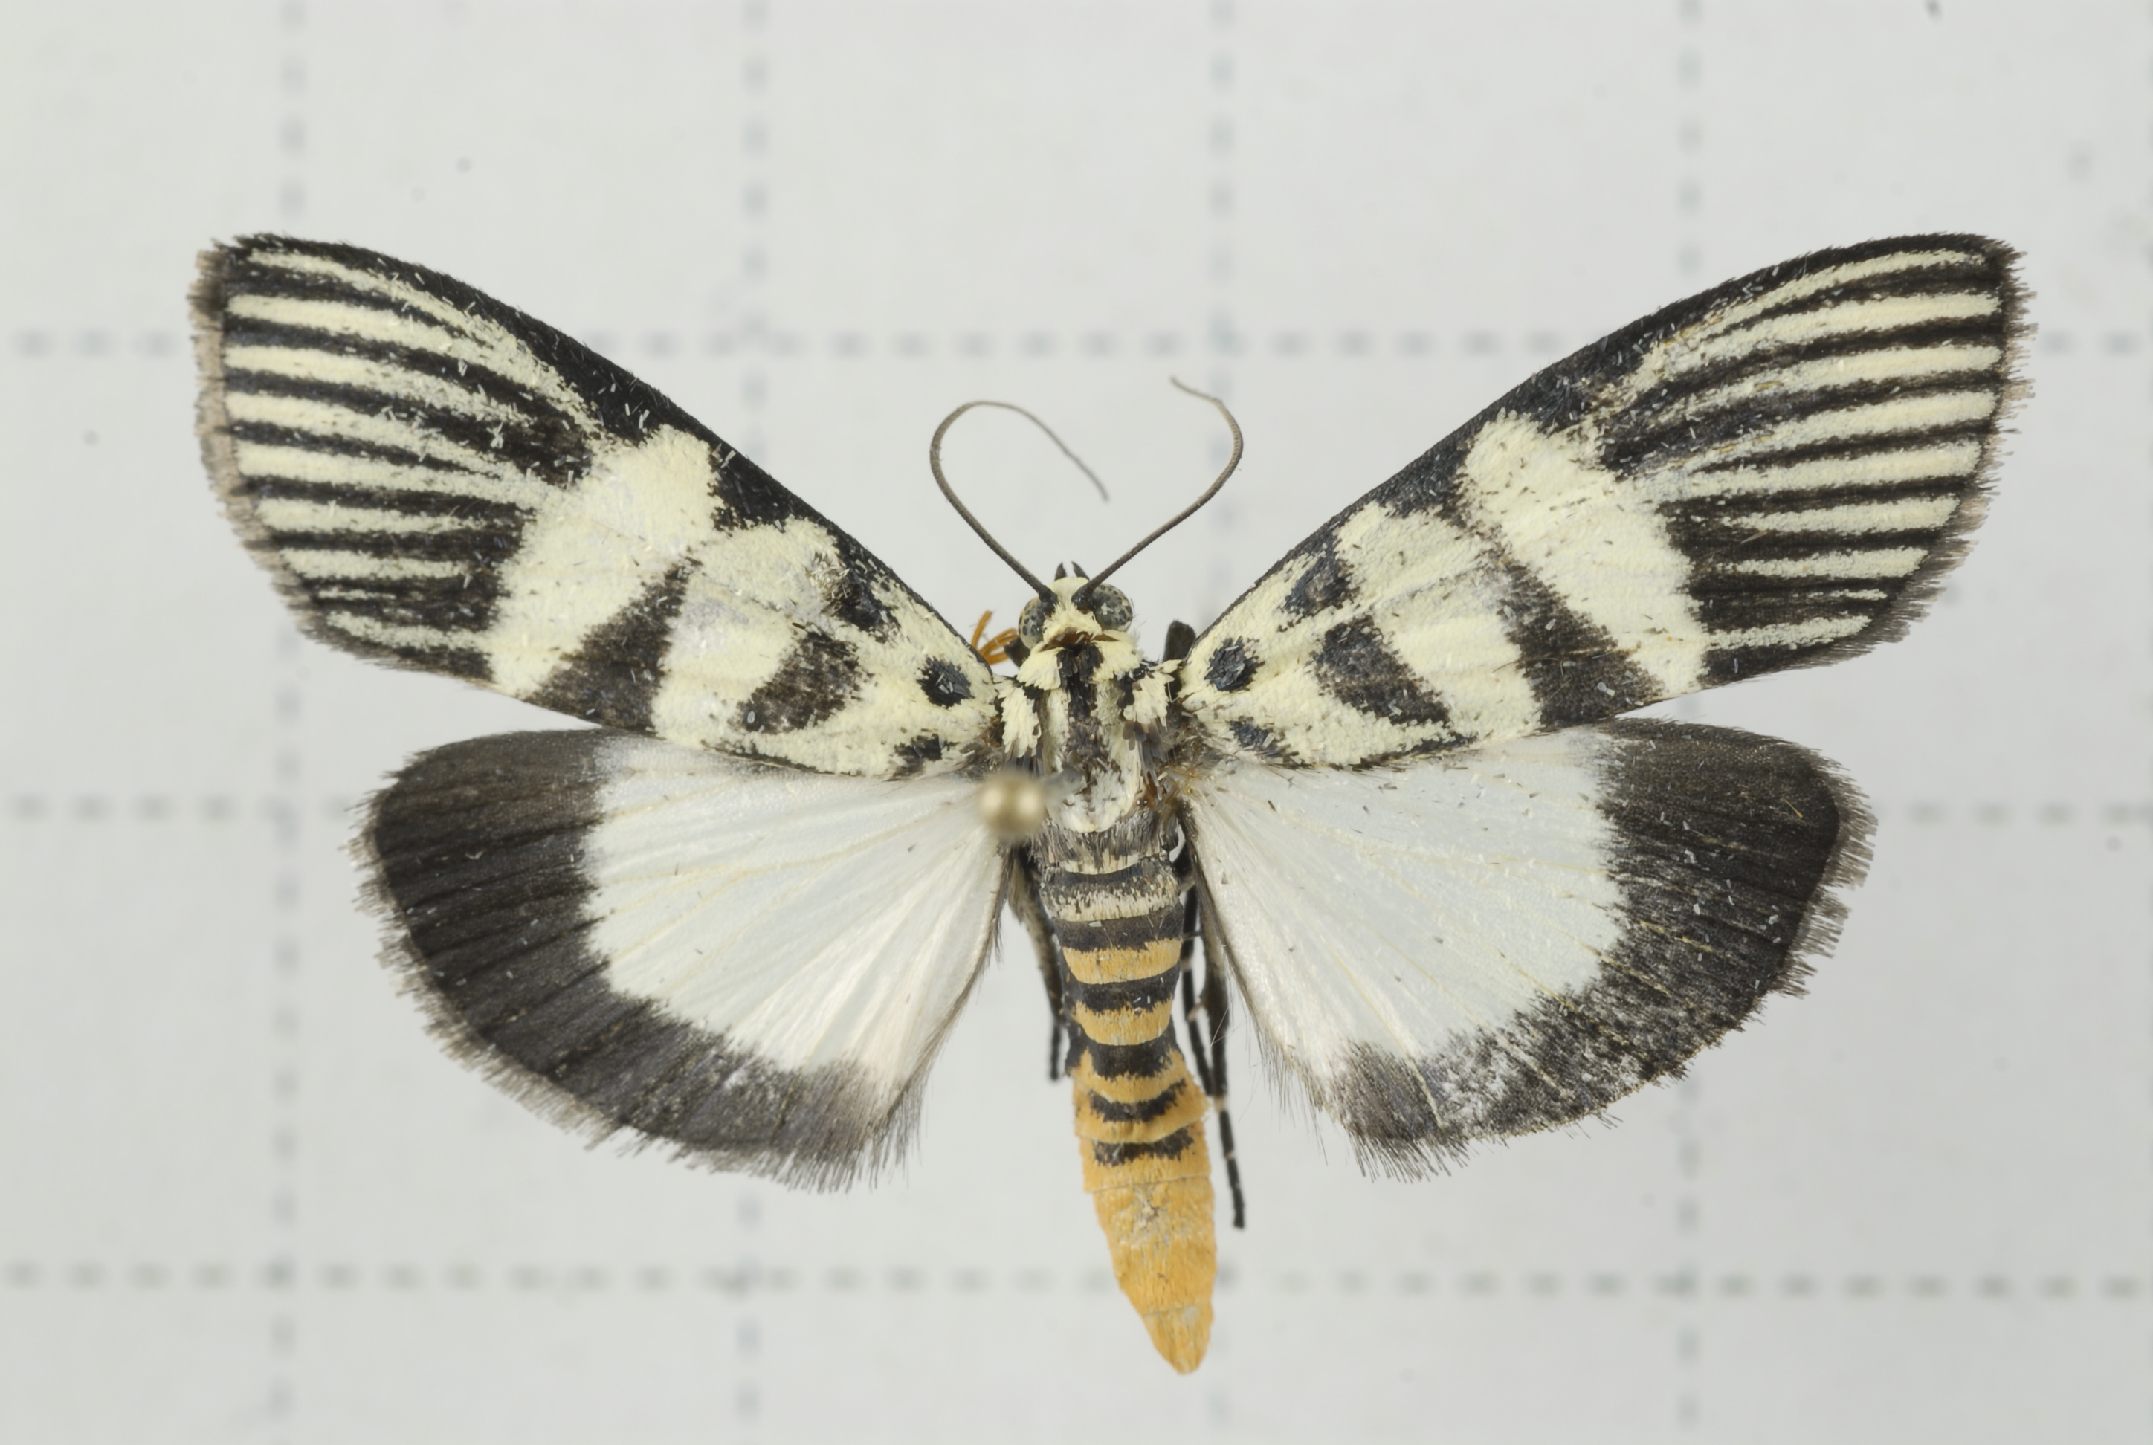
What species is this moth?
Heortia vitessoides
